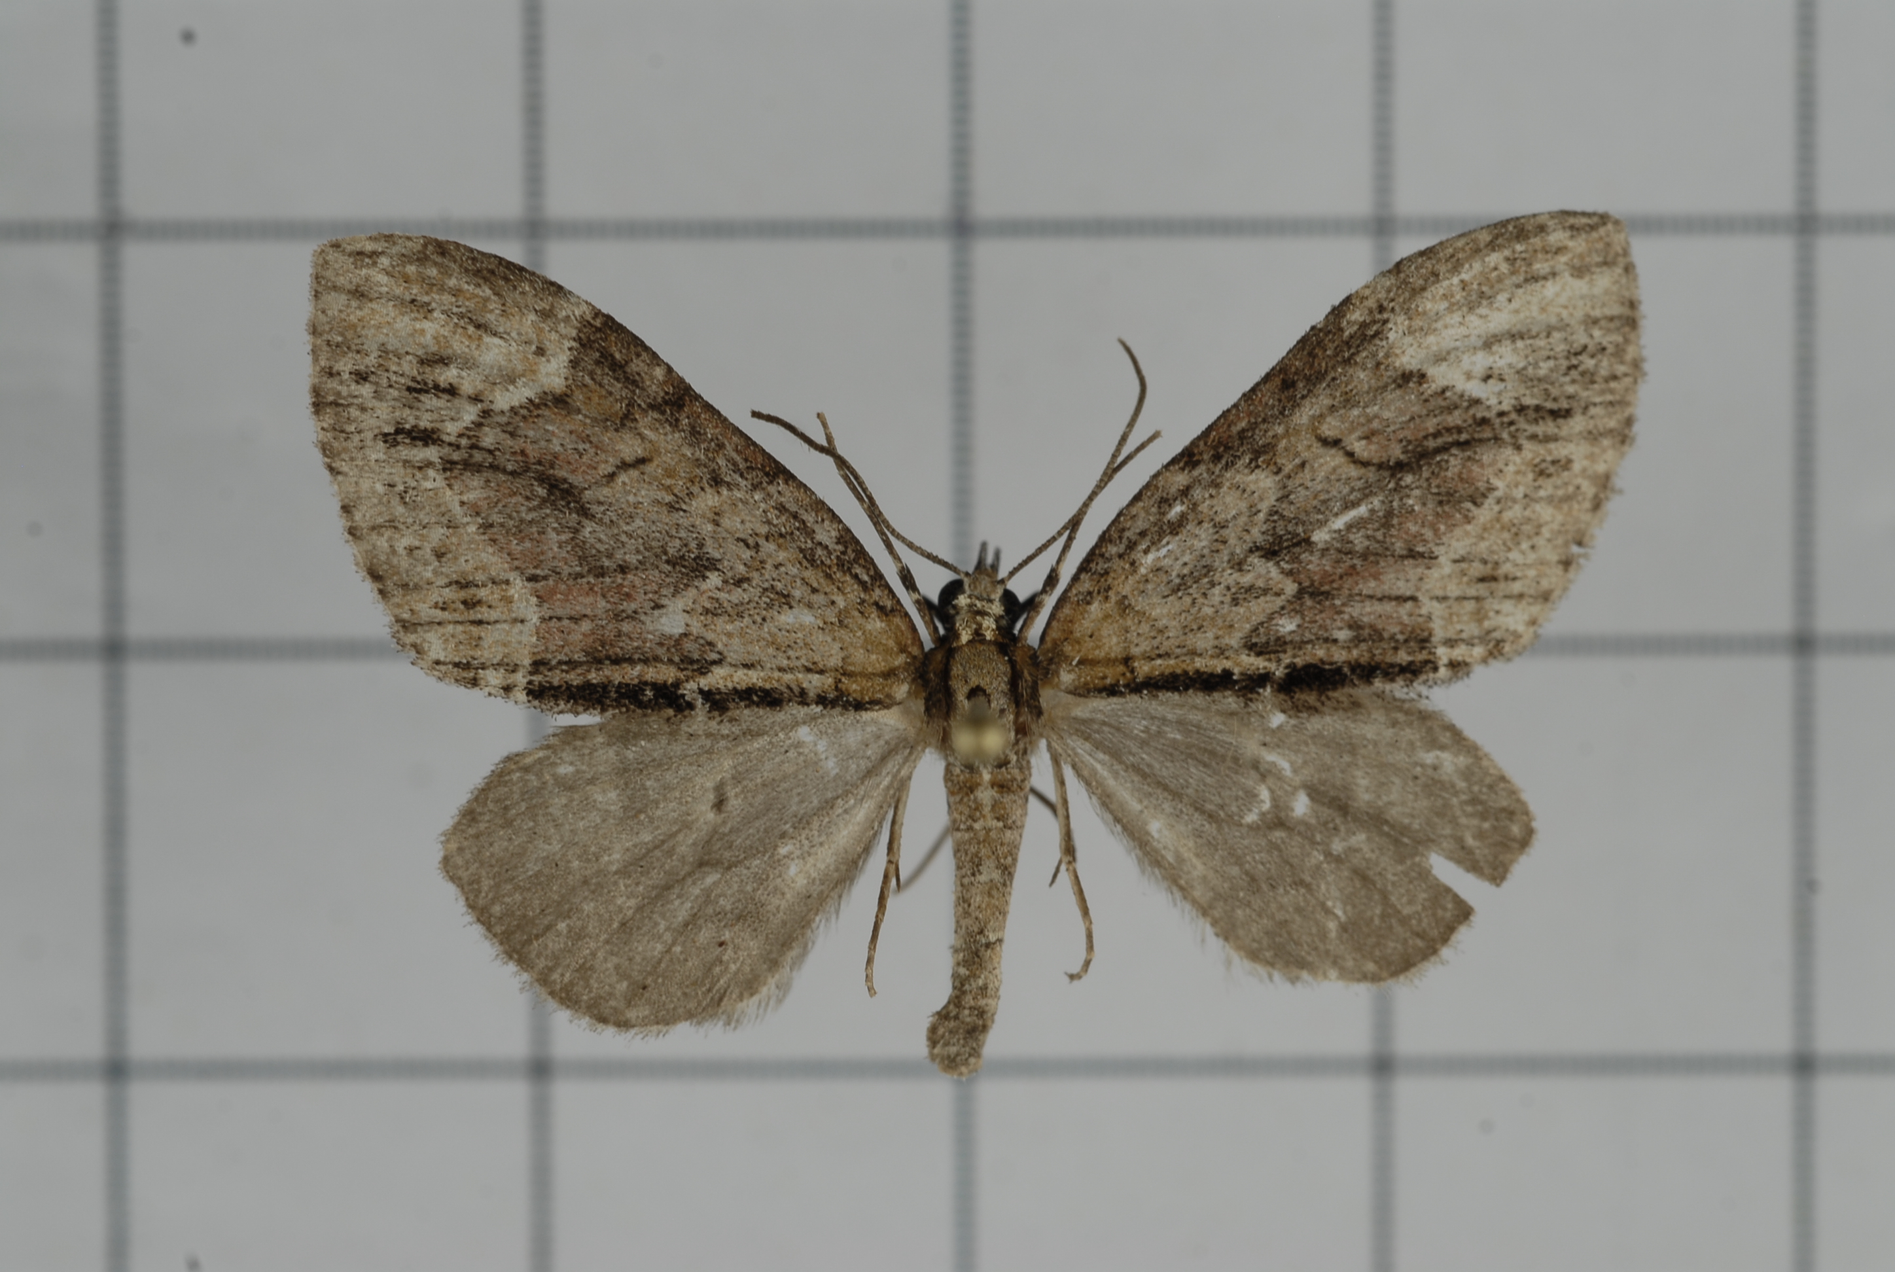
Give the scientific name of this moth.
Epilobophora venipicta
